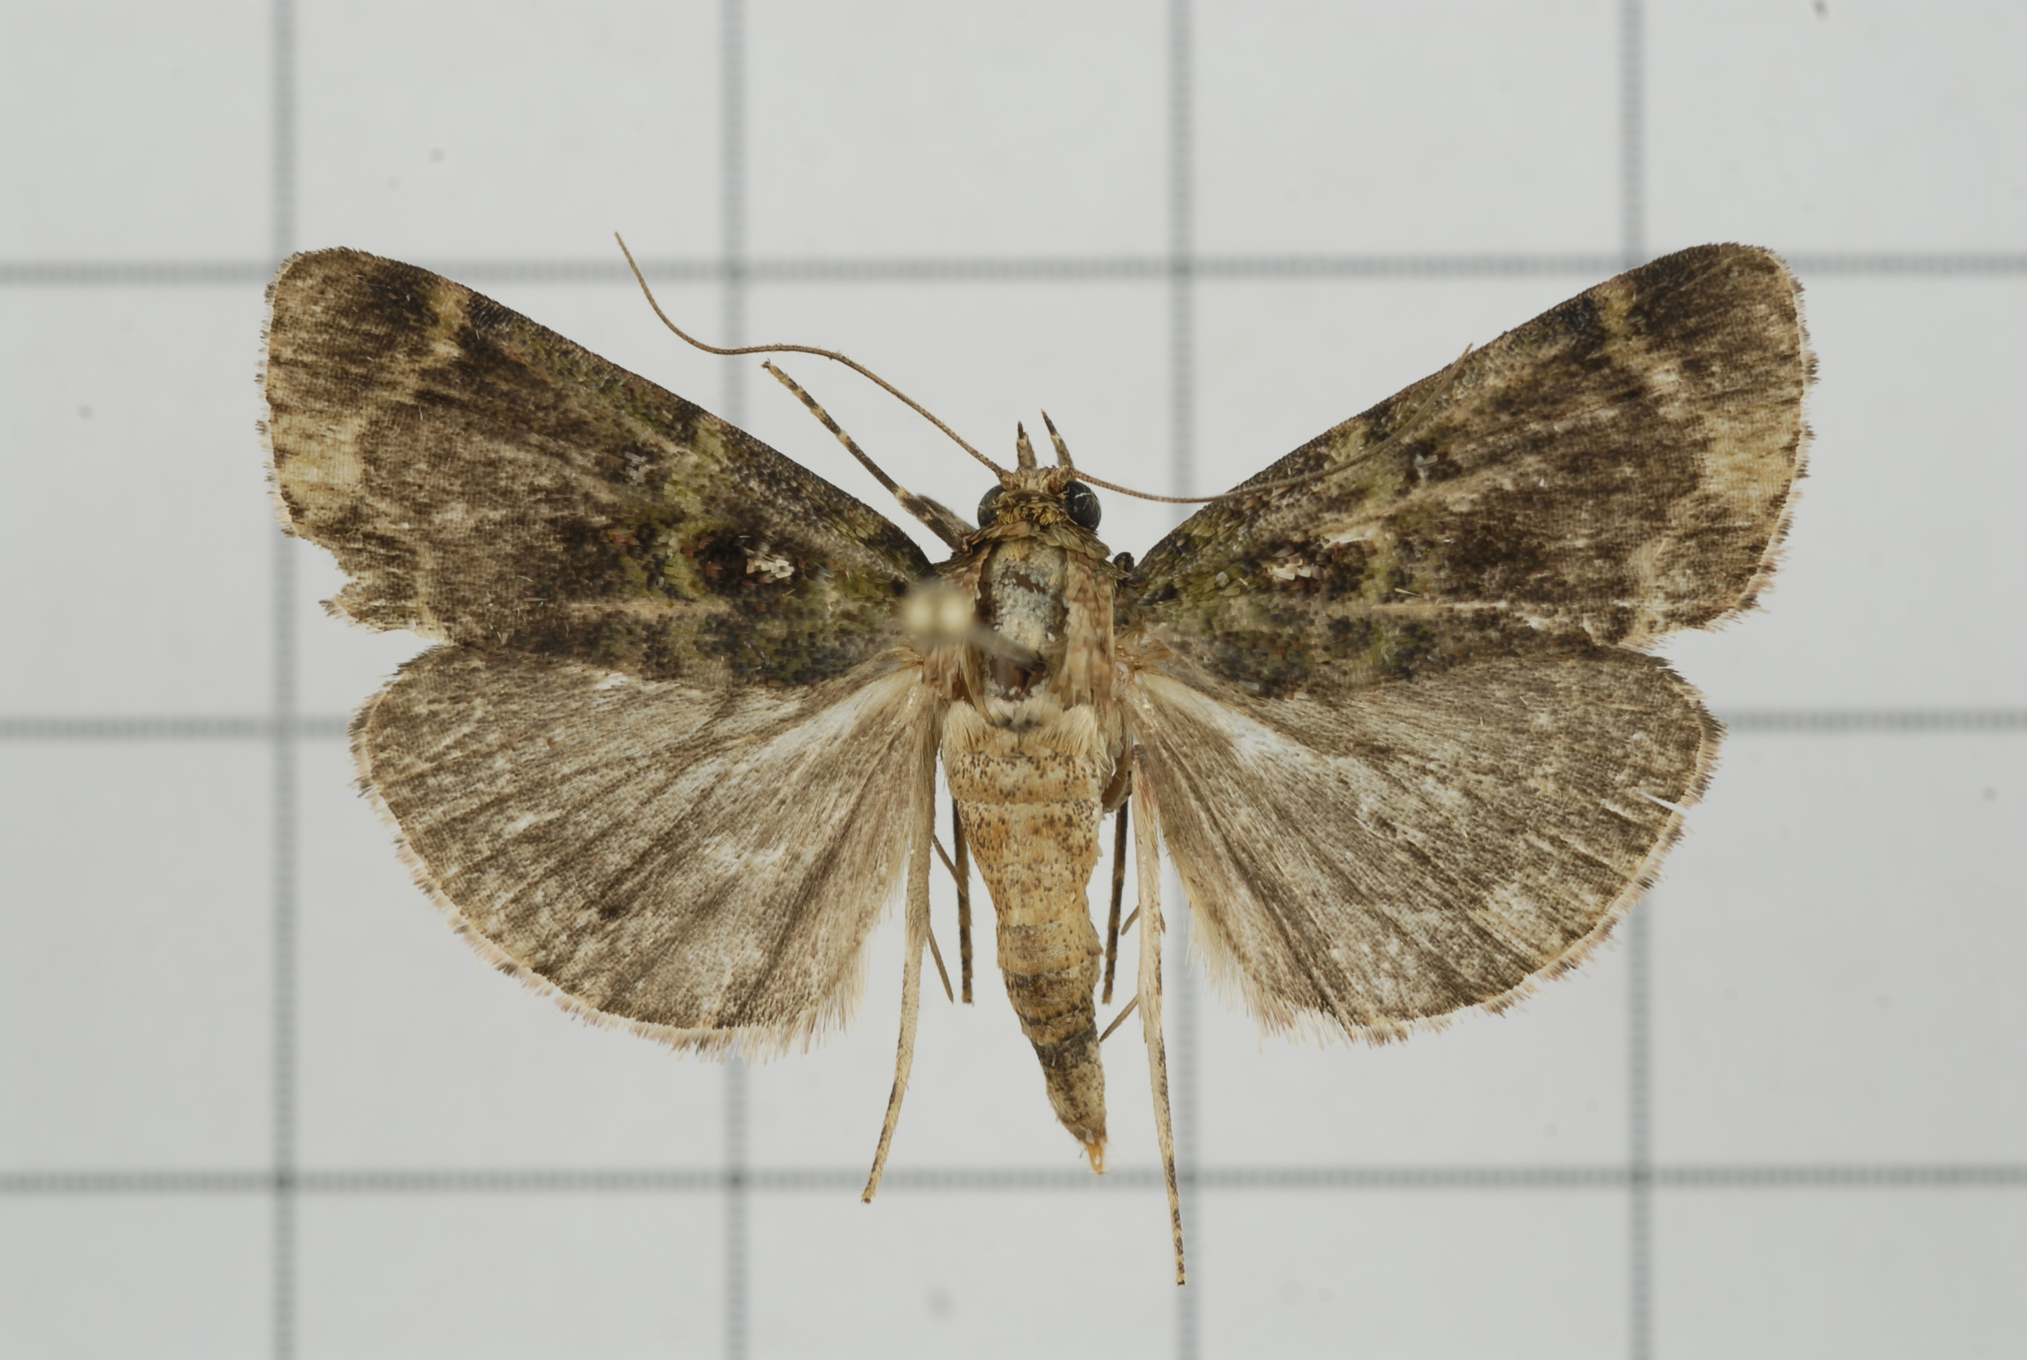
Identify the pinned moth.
Orthaga olivacea
